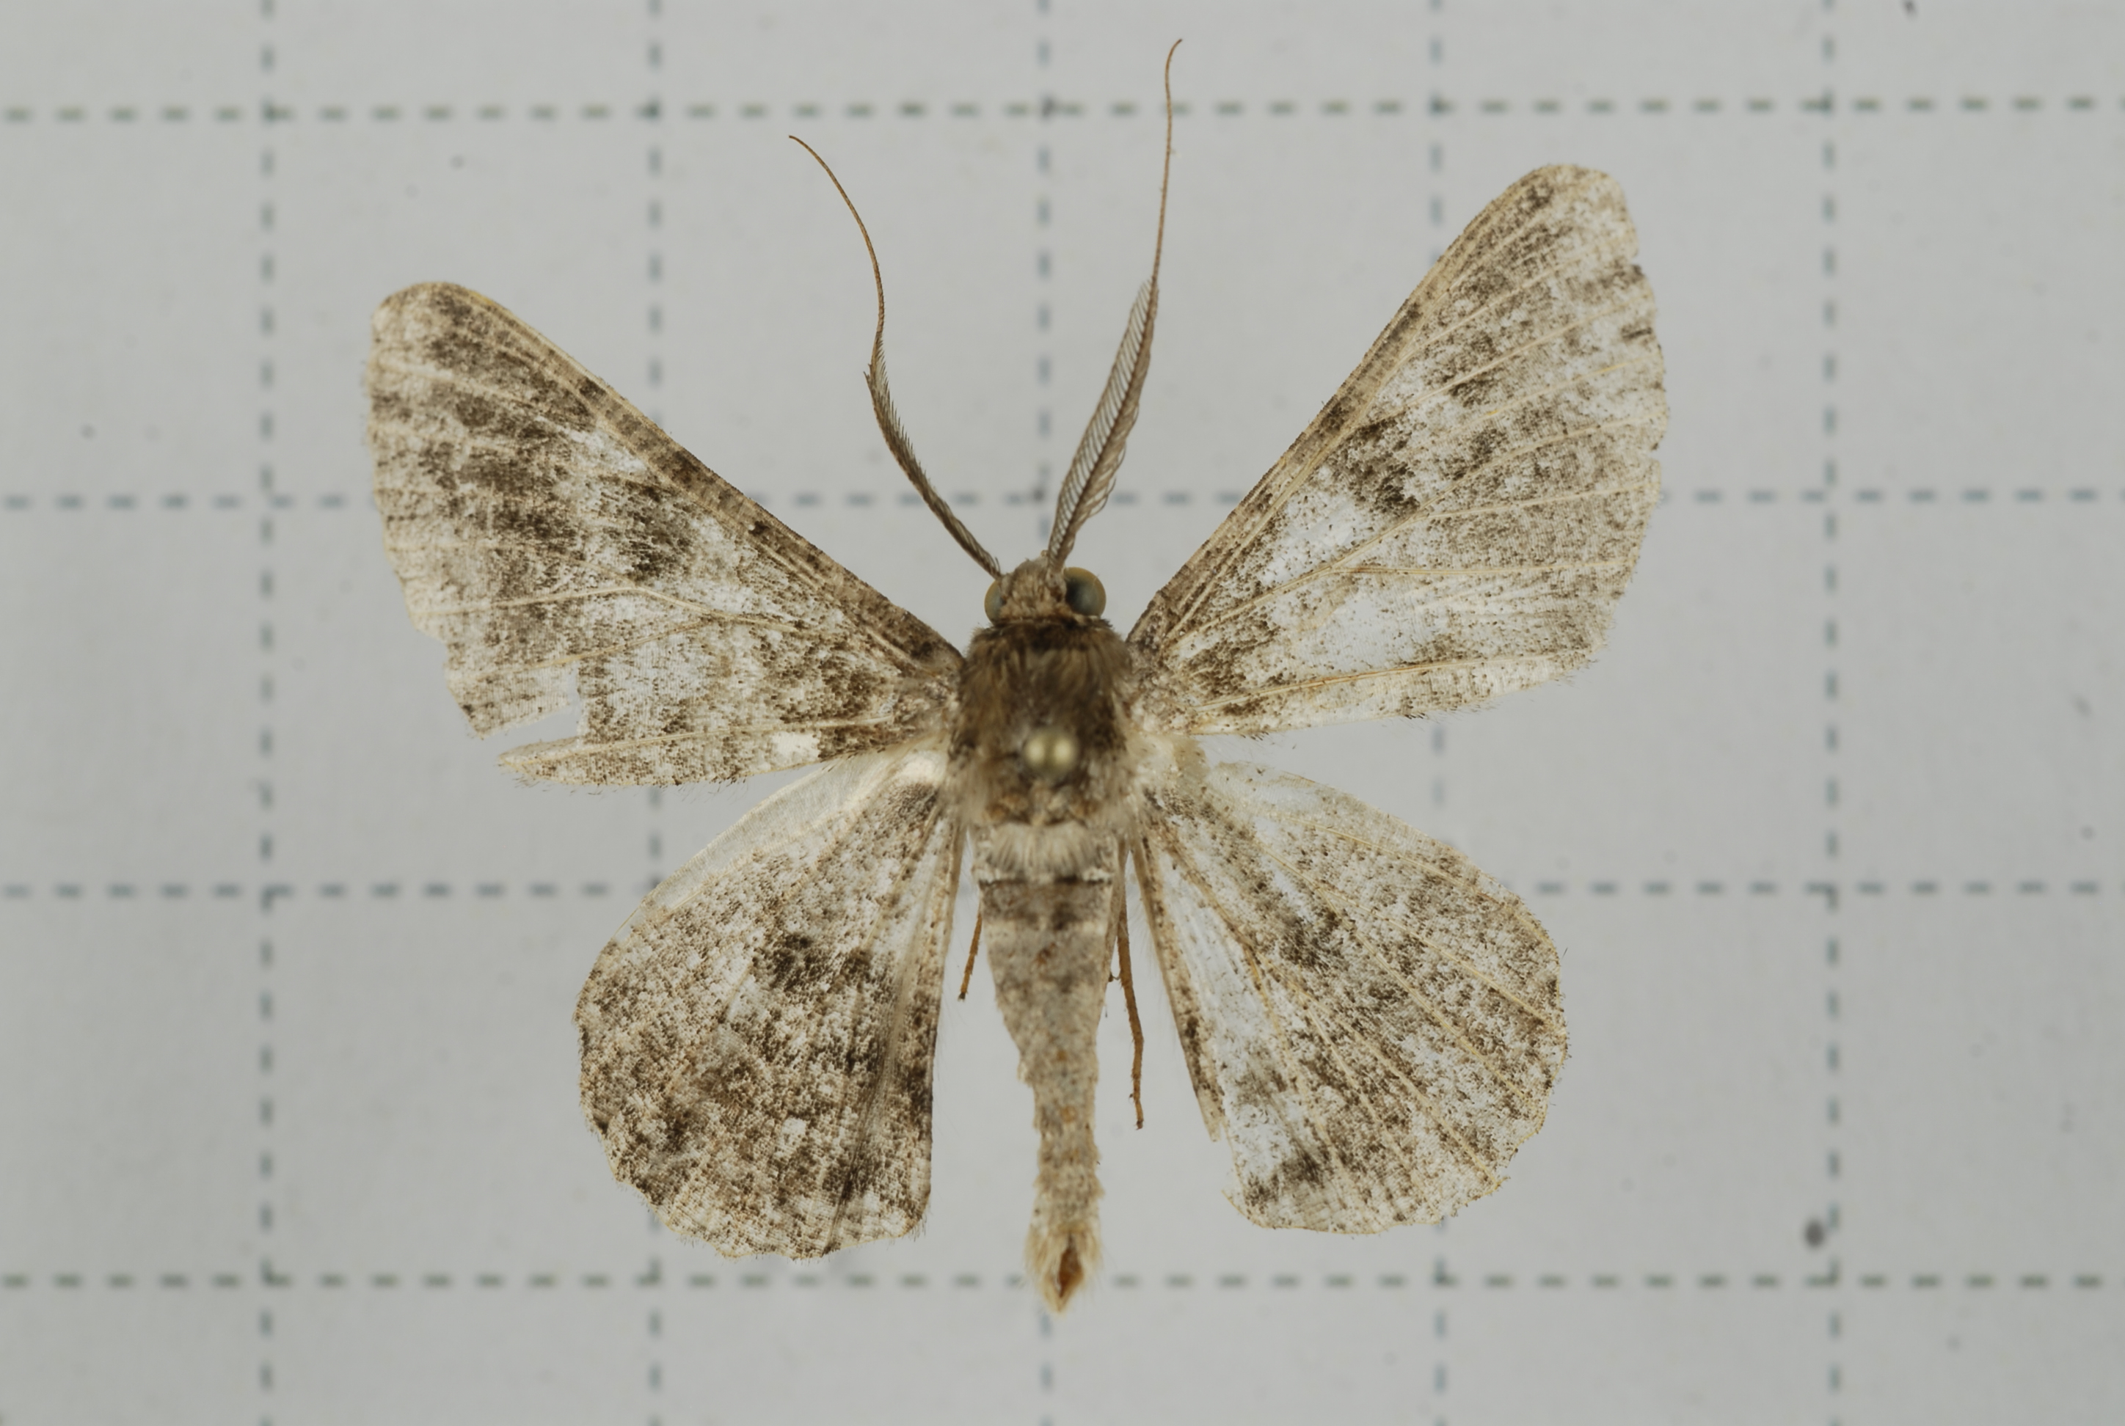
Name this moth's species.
Cleora repulsaria repulsaria
